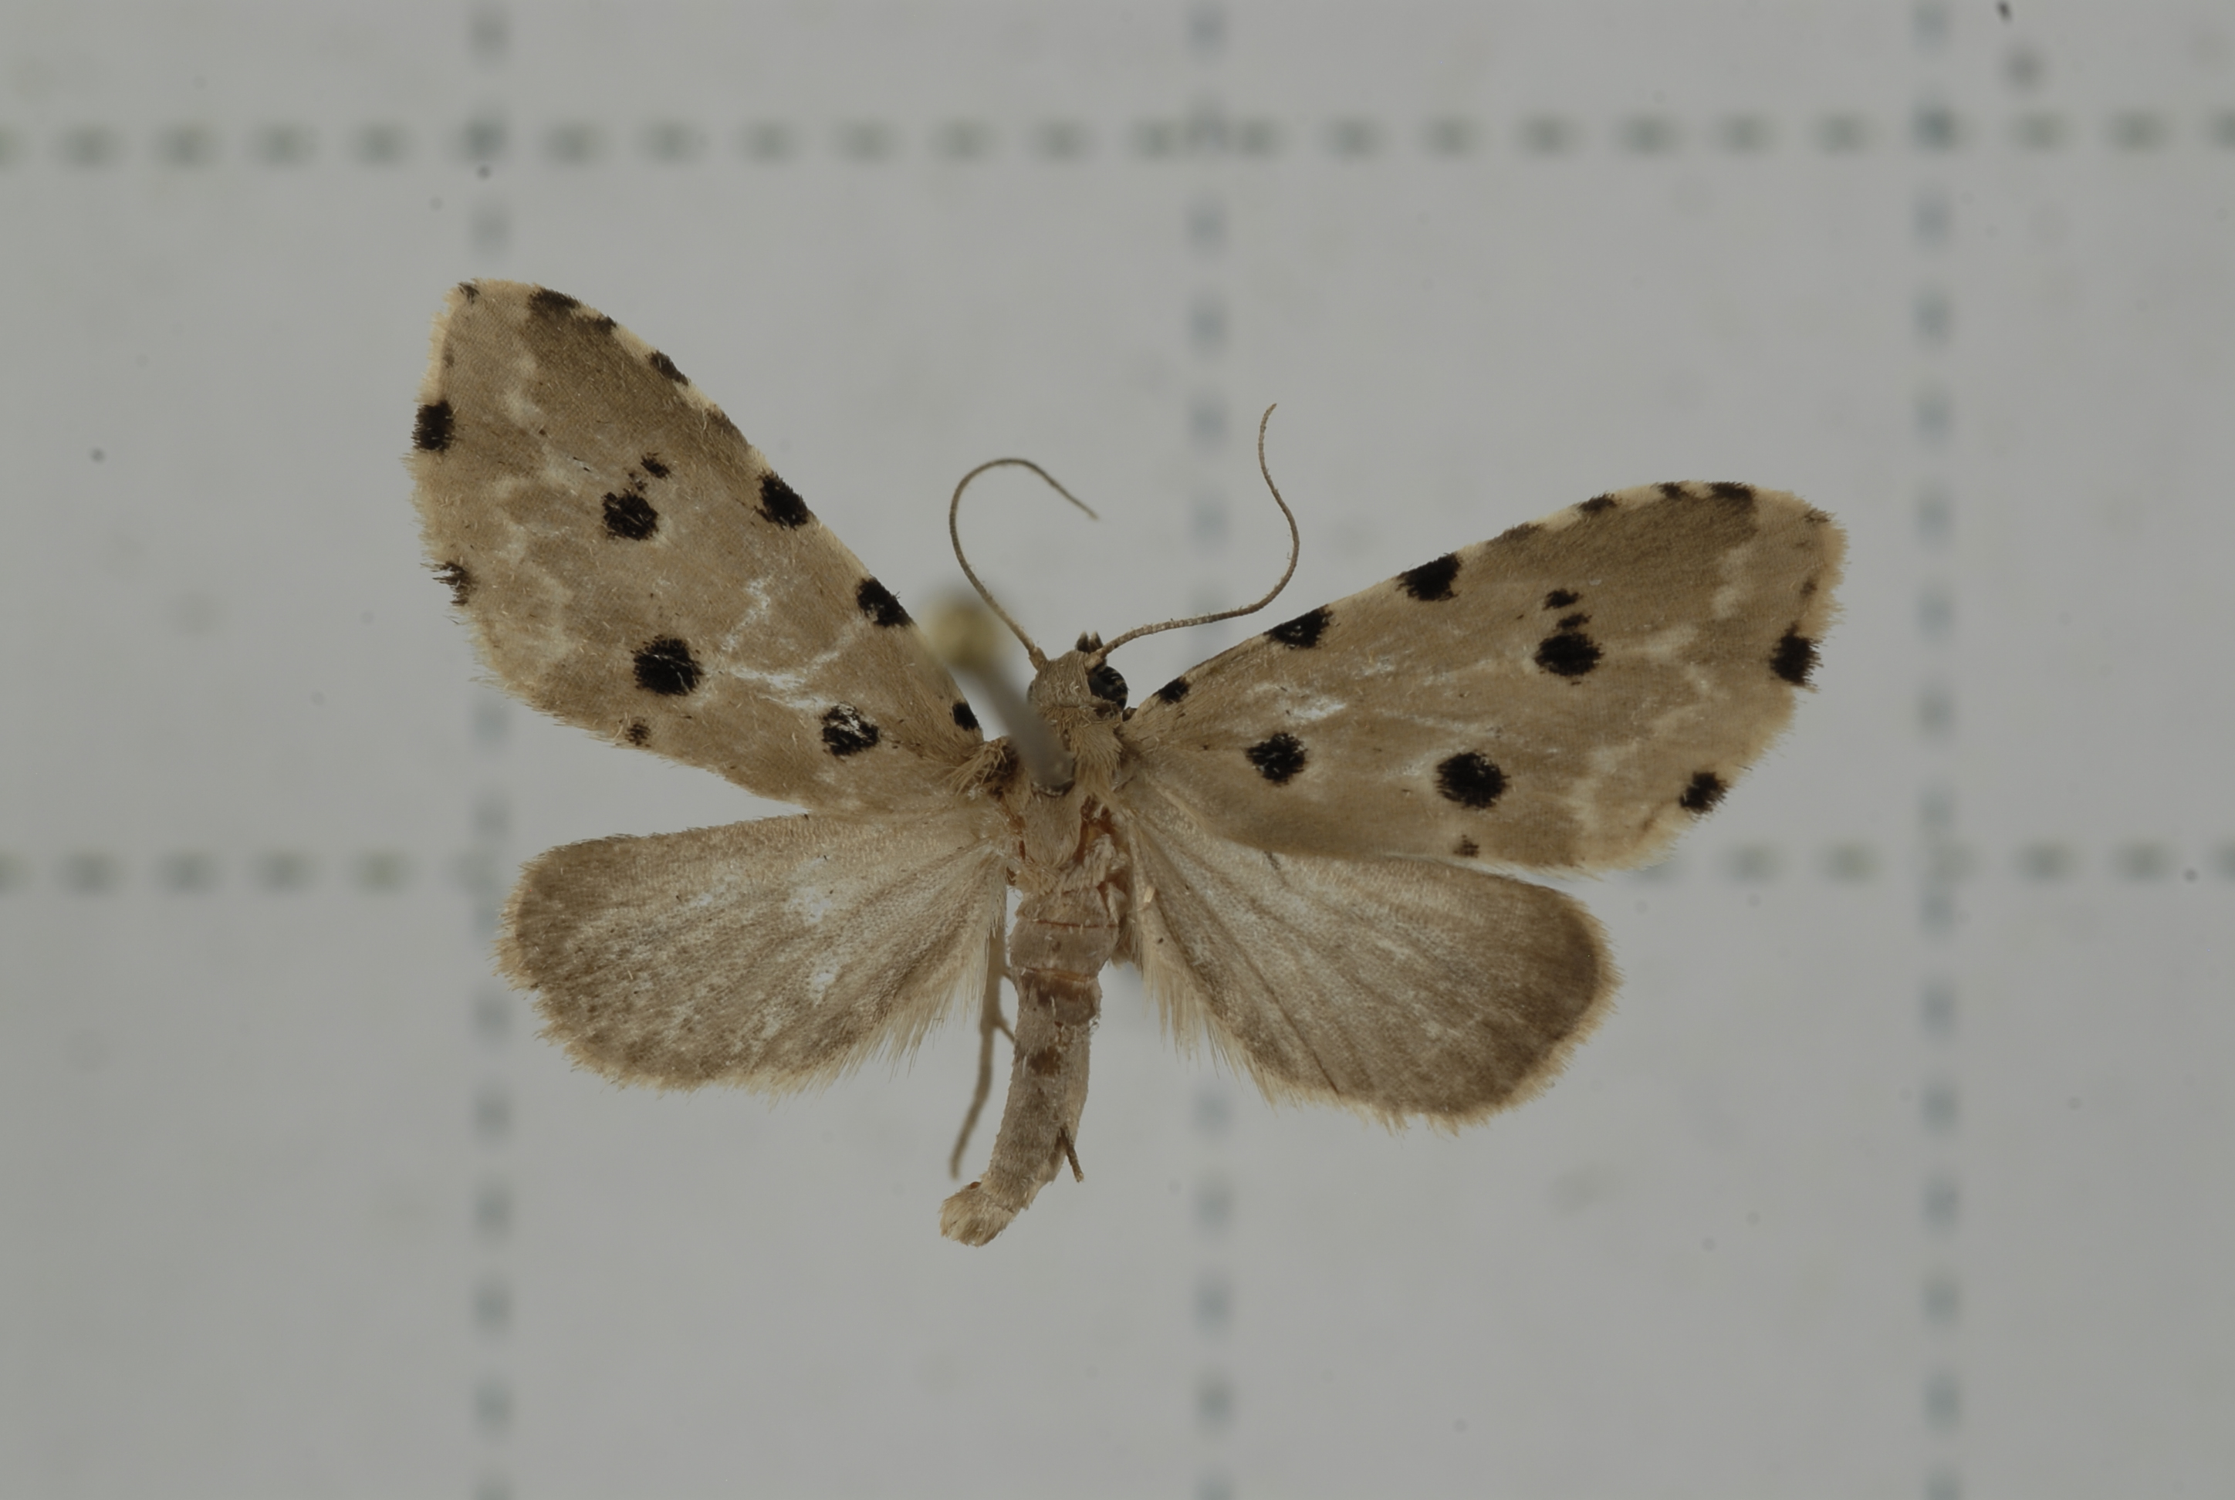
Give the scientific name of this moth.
Metaemene atrigutta
